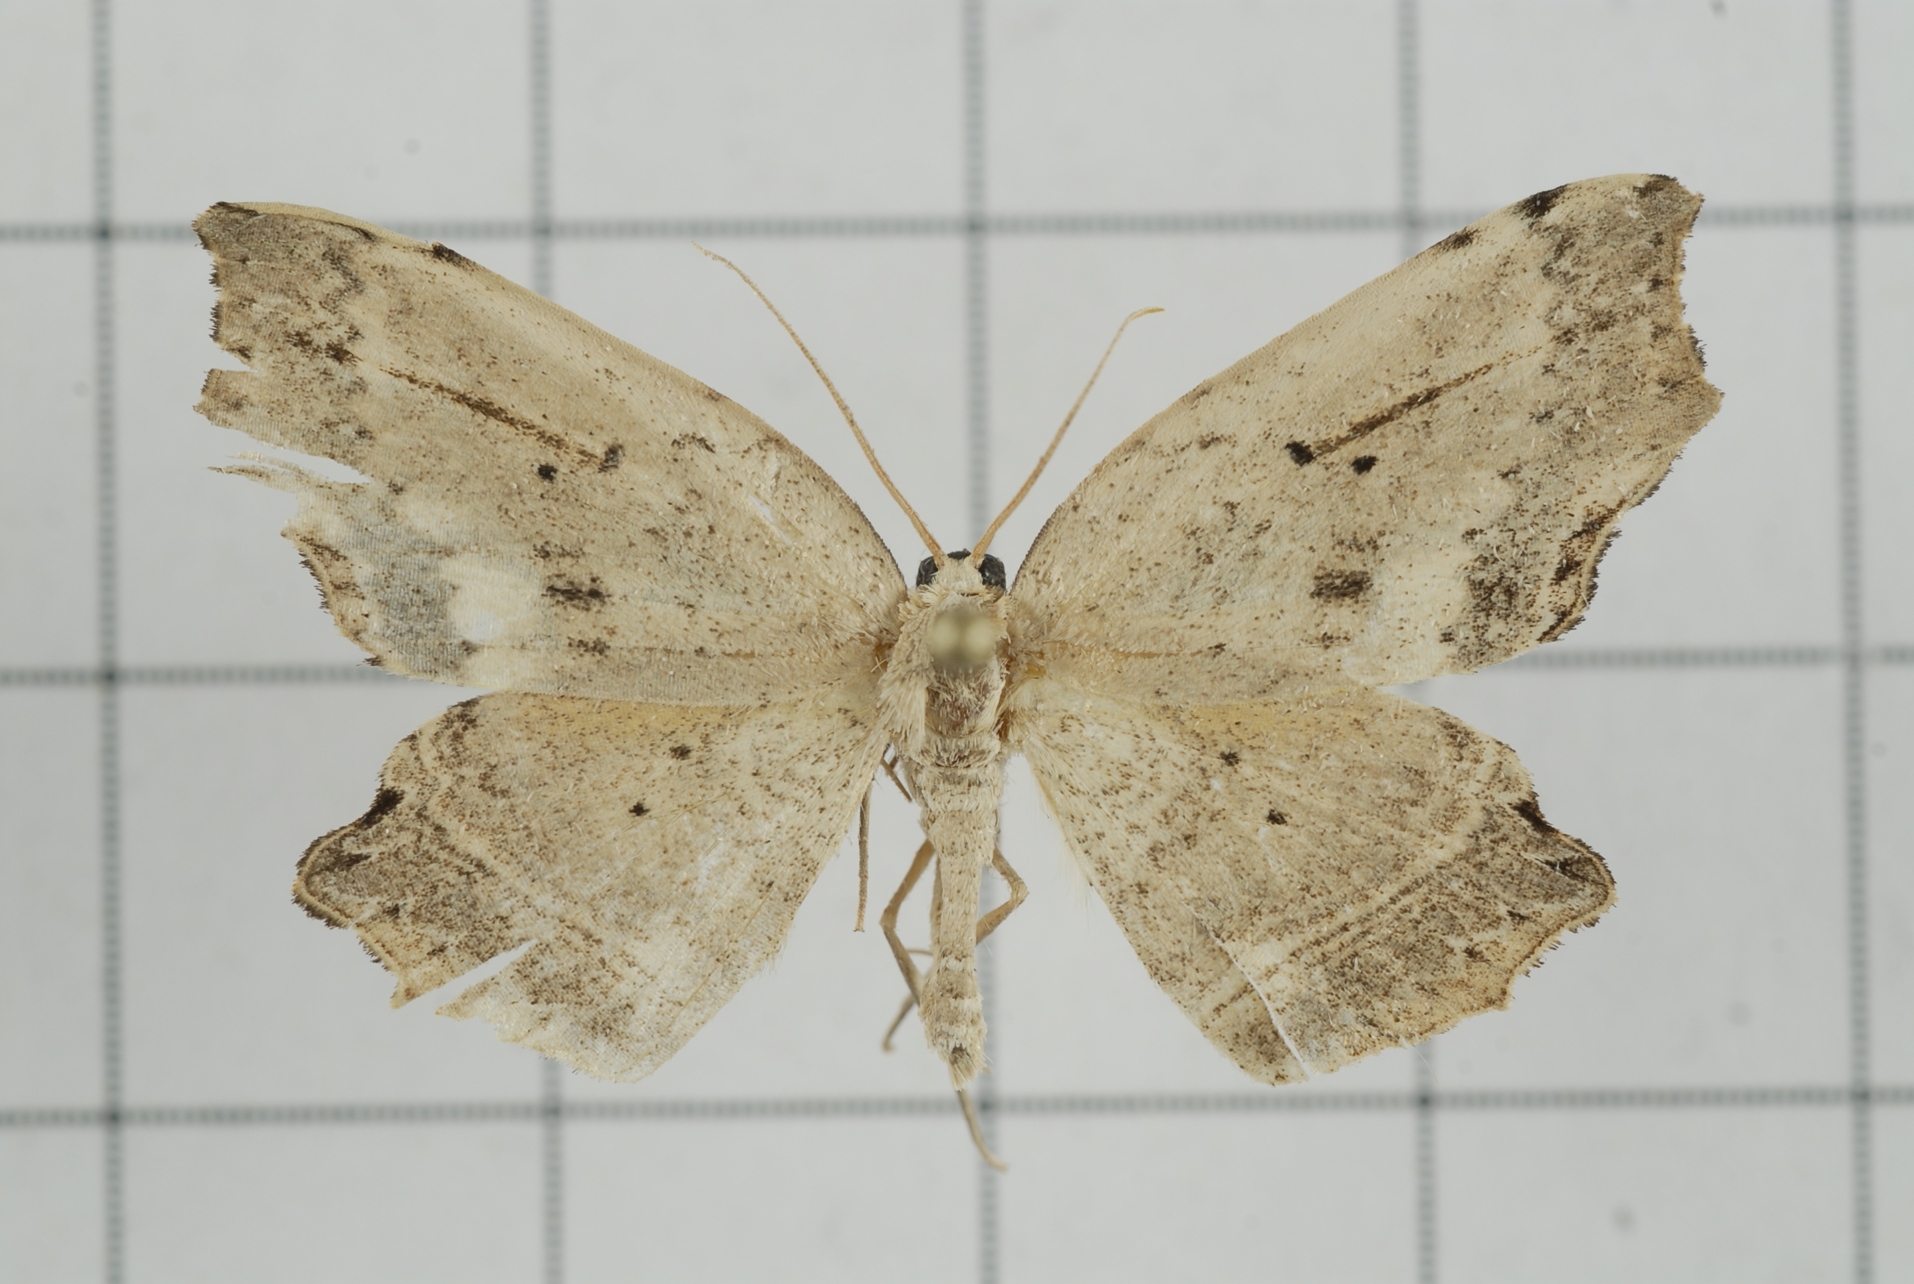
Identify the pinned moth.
Phalacra strigata insulicola
